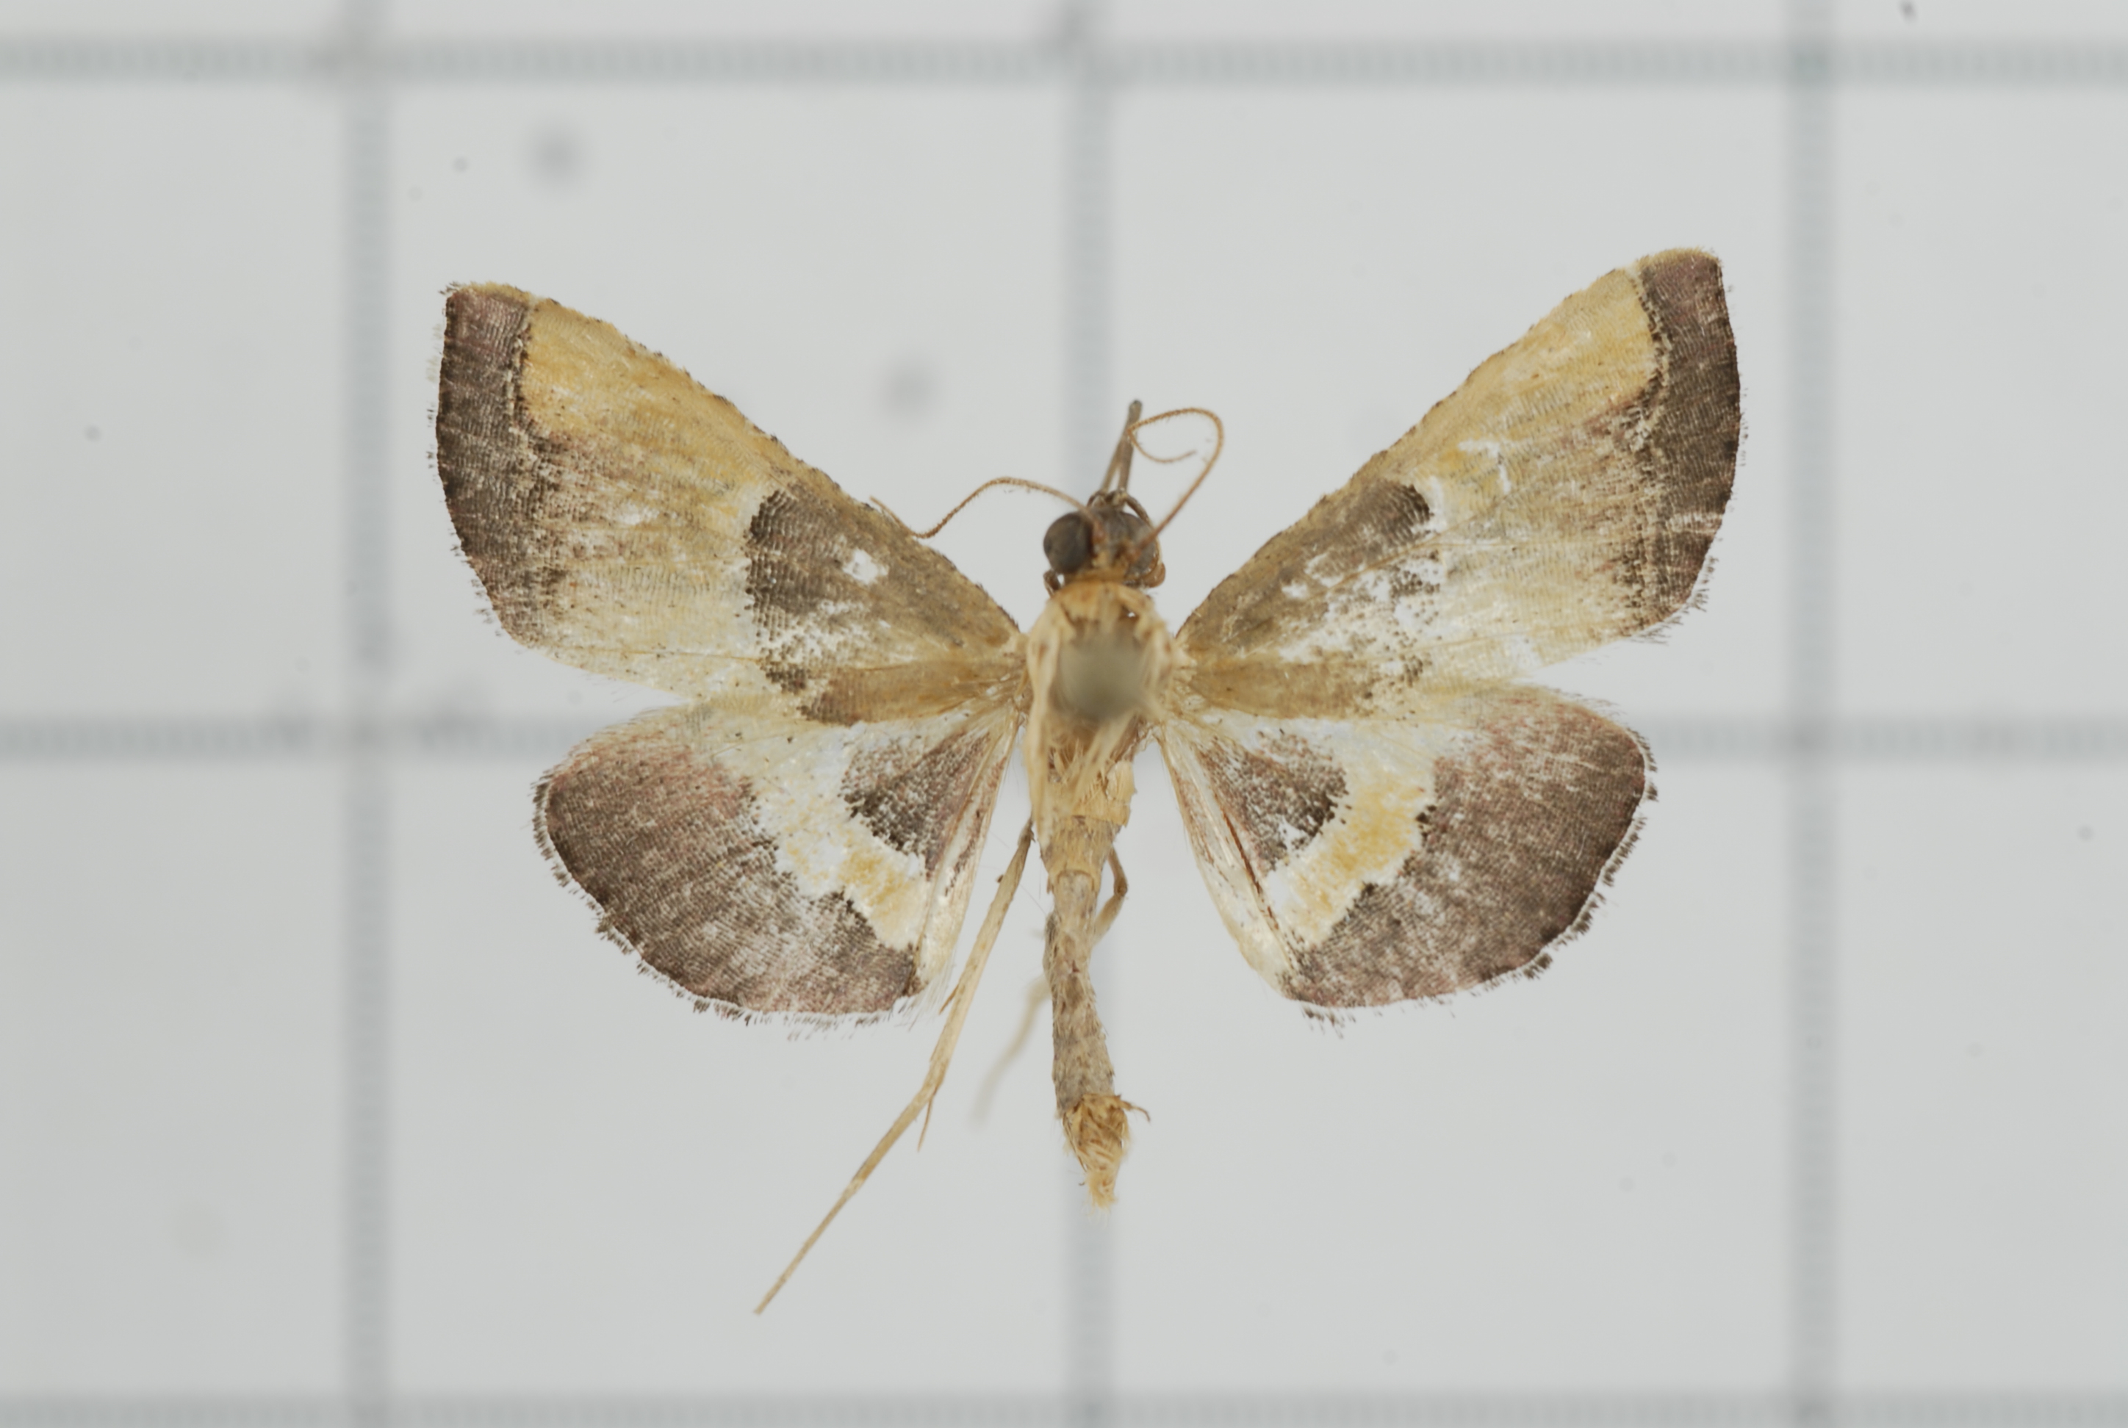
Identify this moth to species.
Endotricha luteogrisalis
